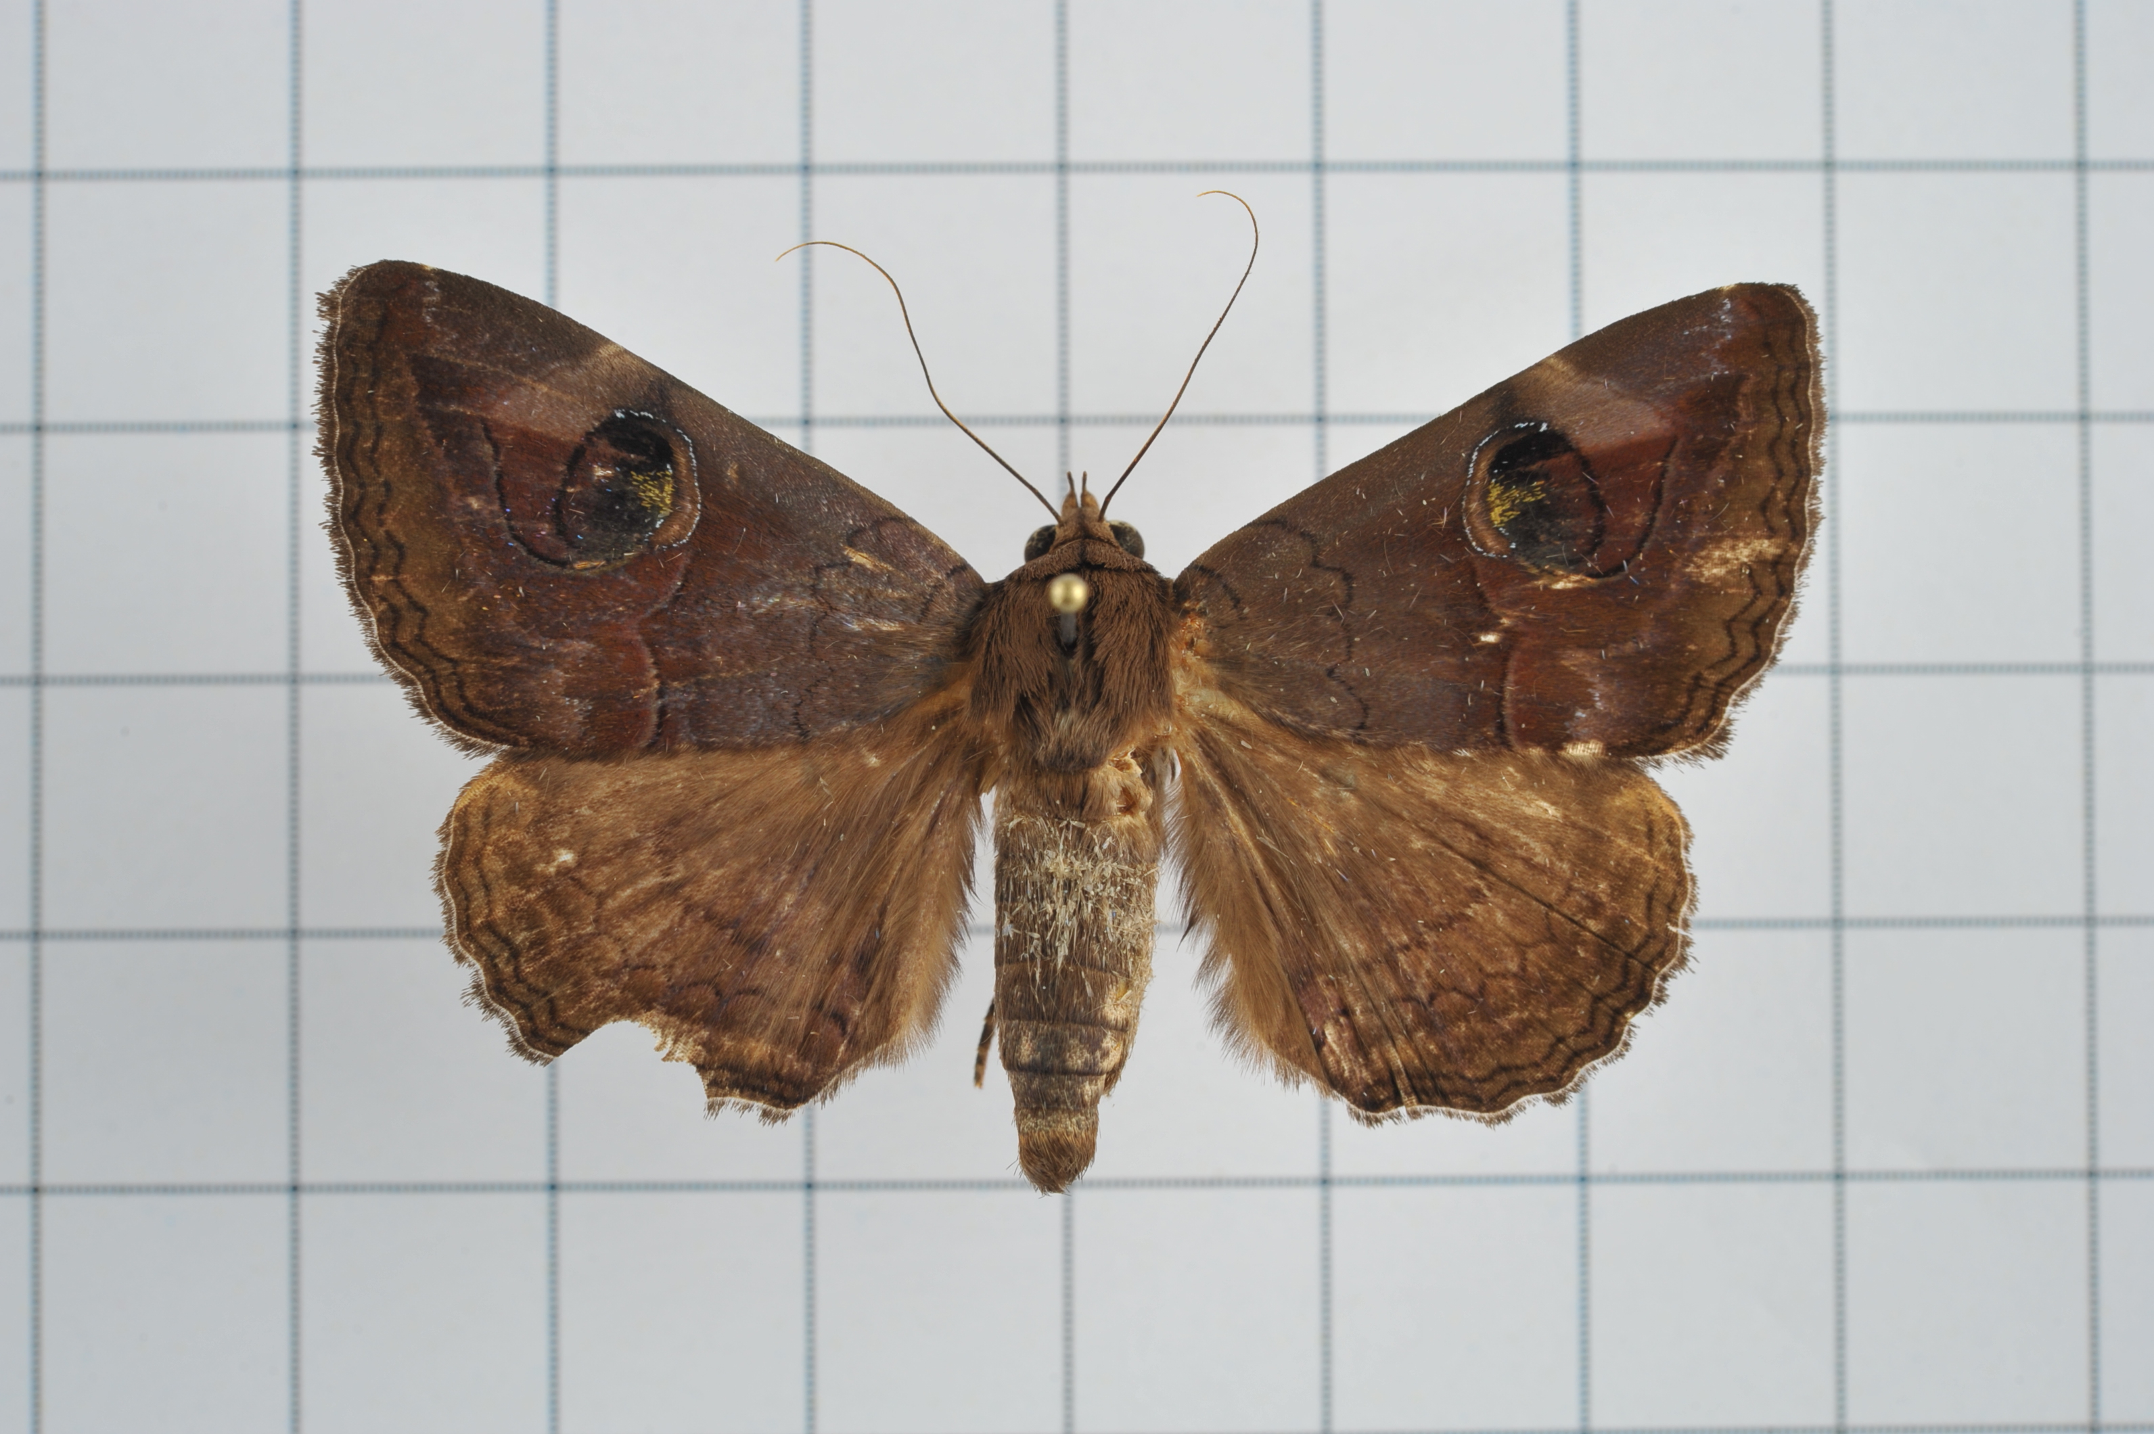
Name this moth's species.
Ommatophora luminosa
